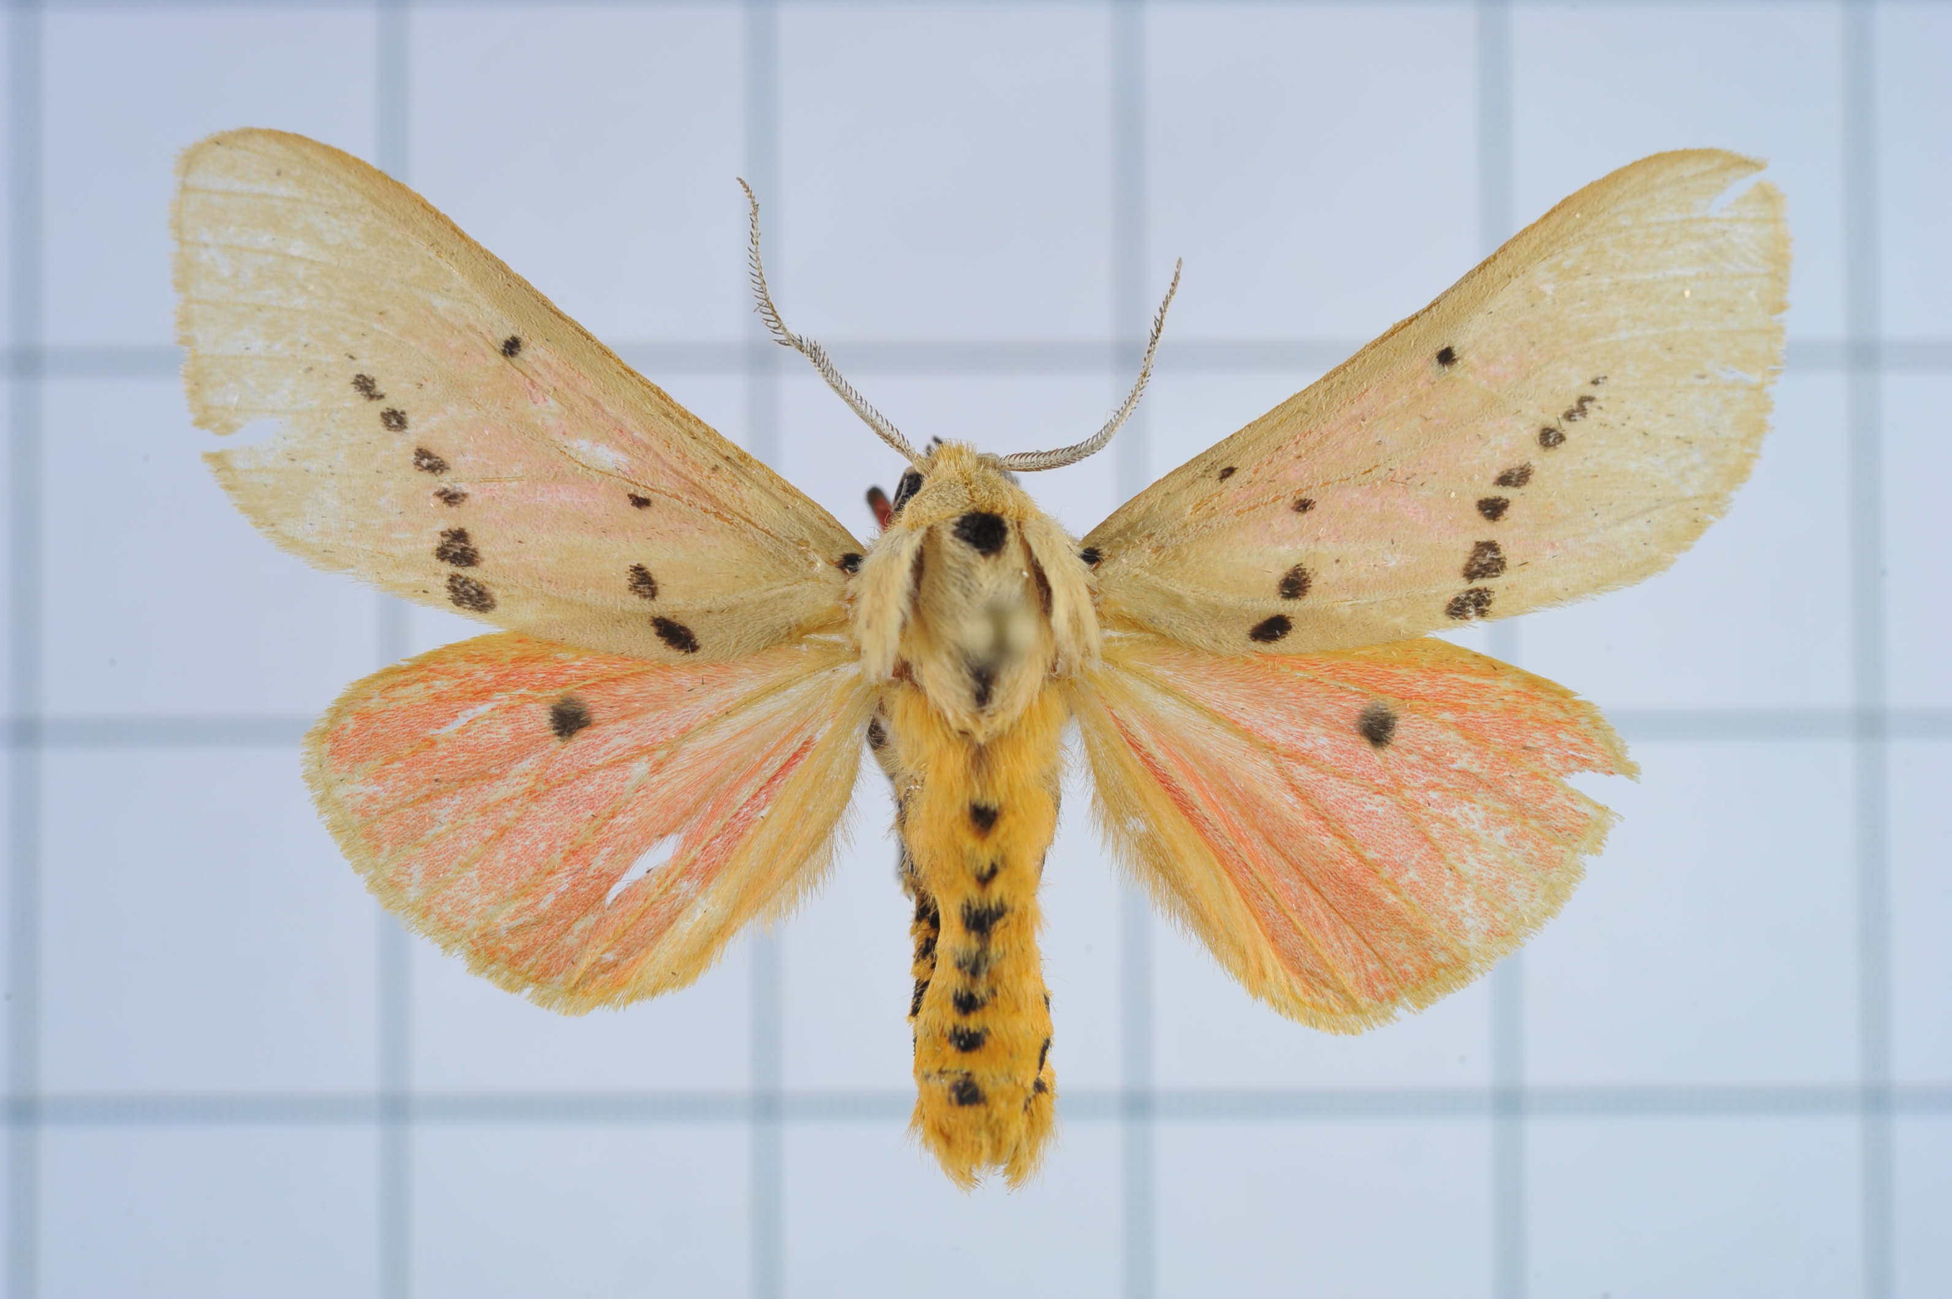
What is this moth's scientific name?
Spilarctia postrubida
